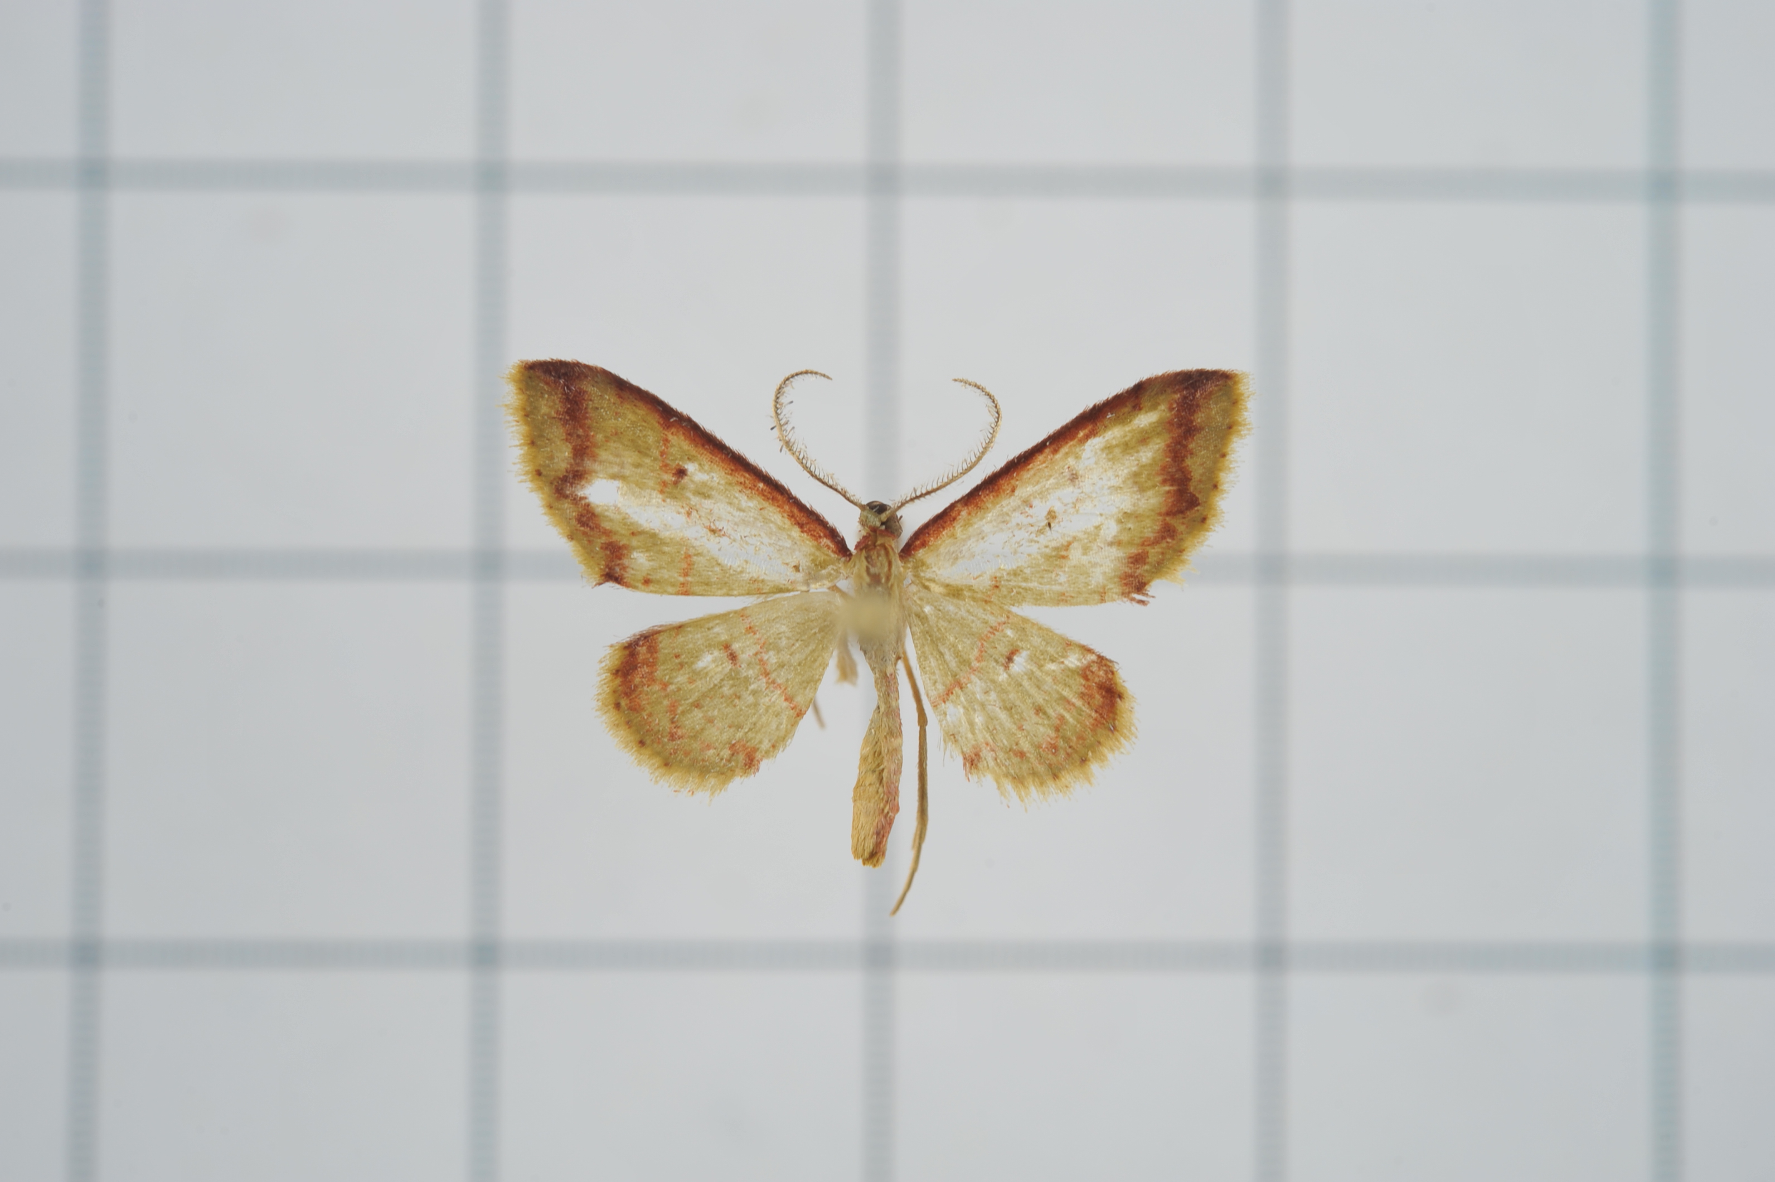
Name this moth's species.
Idaea paraula
